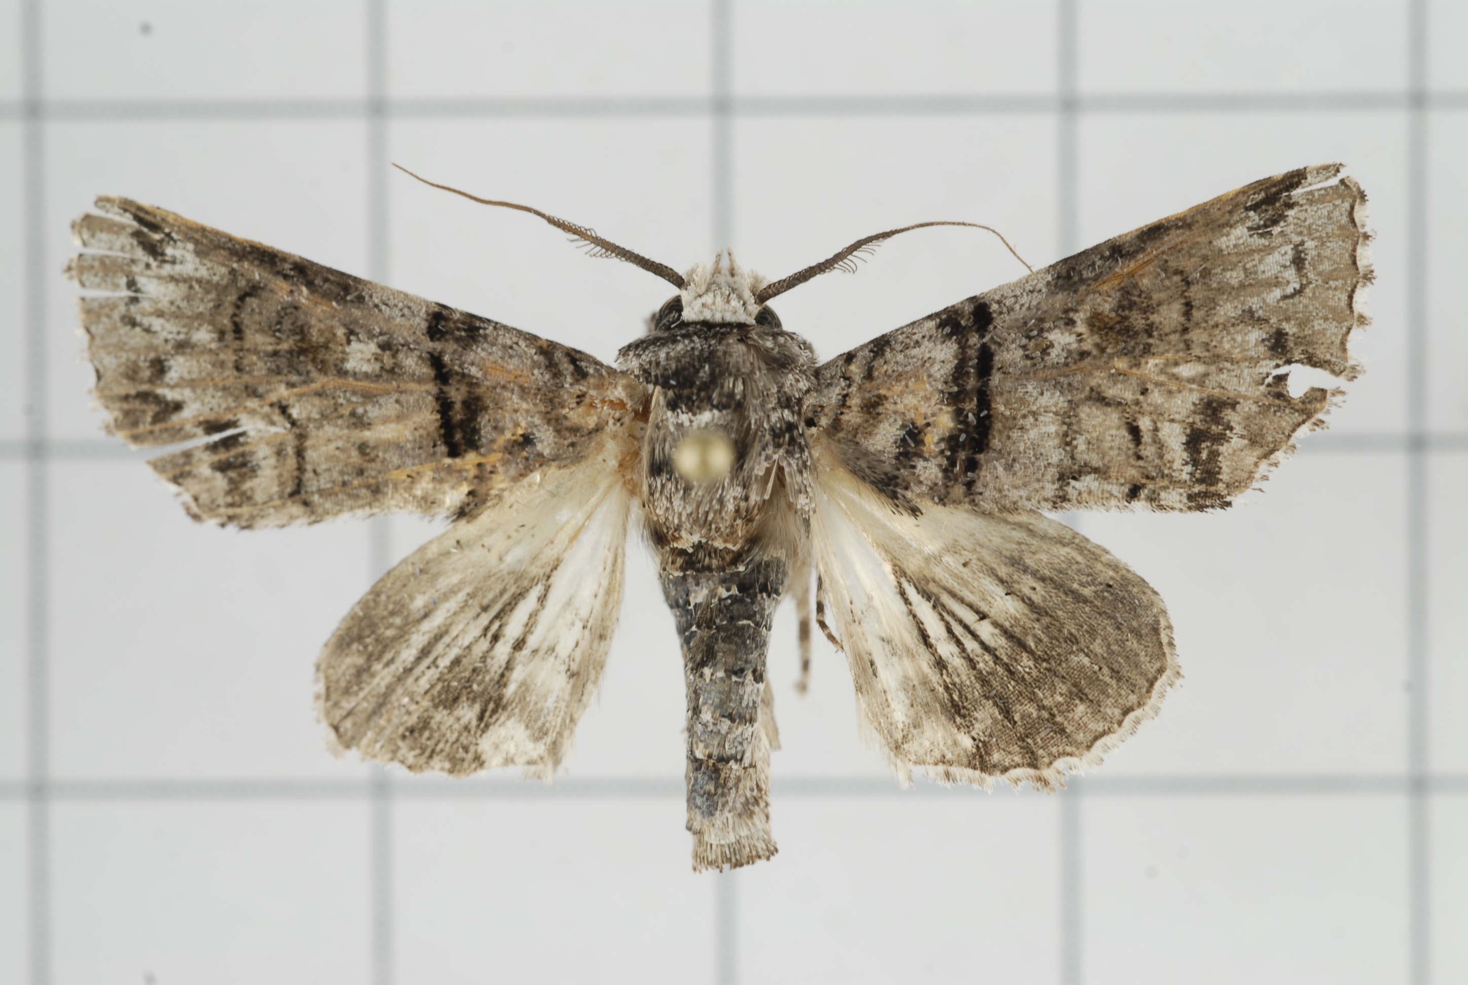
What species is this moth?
Aplotelia diplographa
